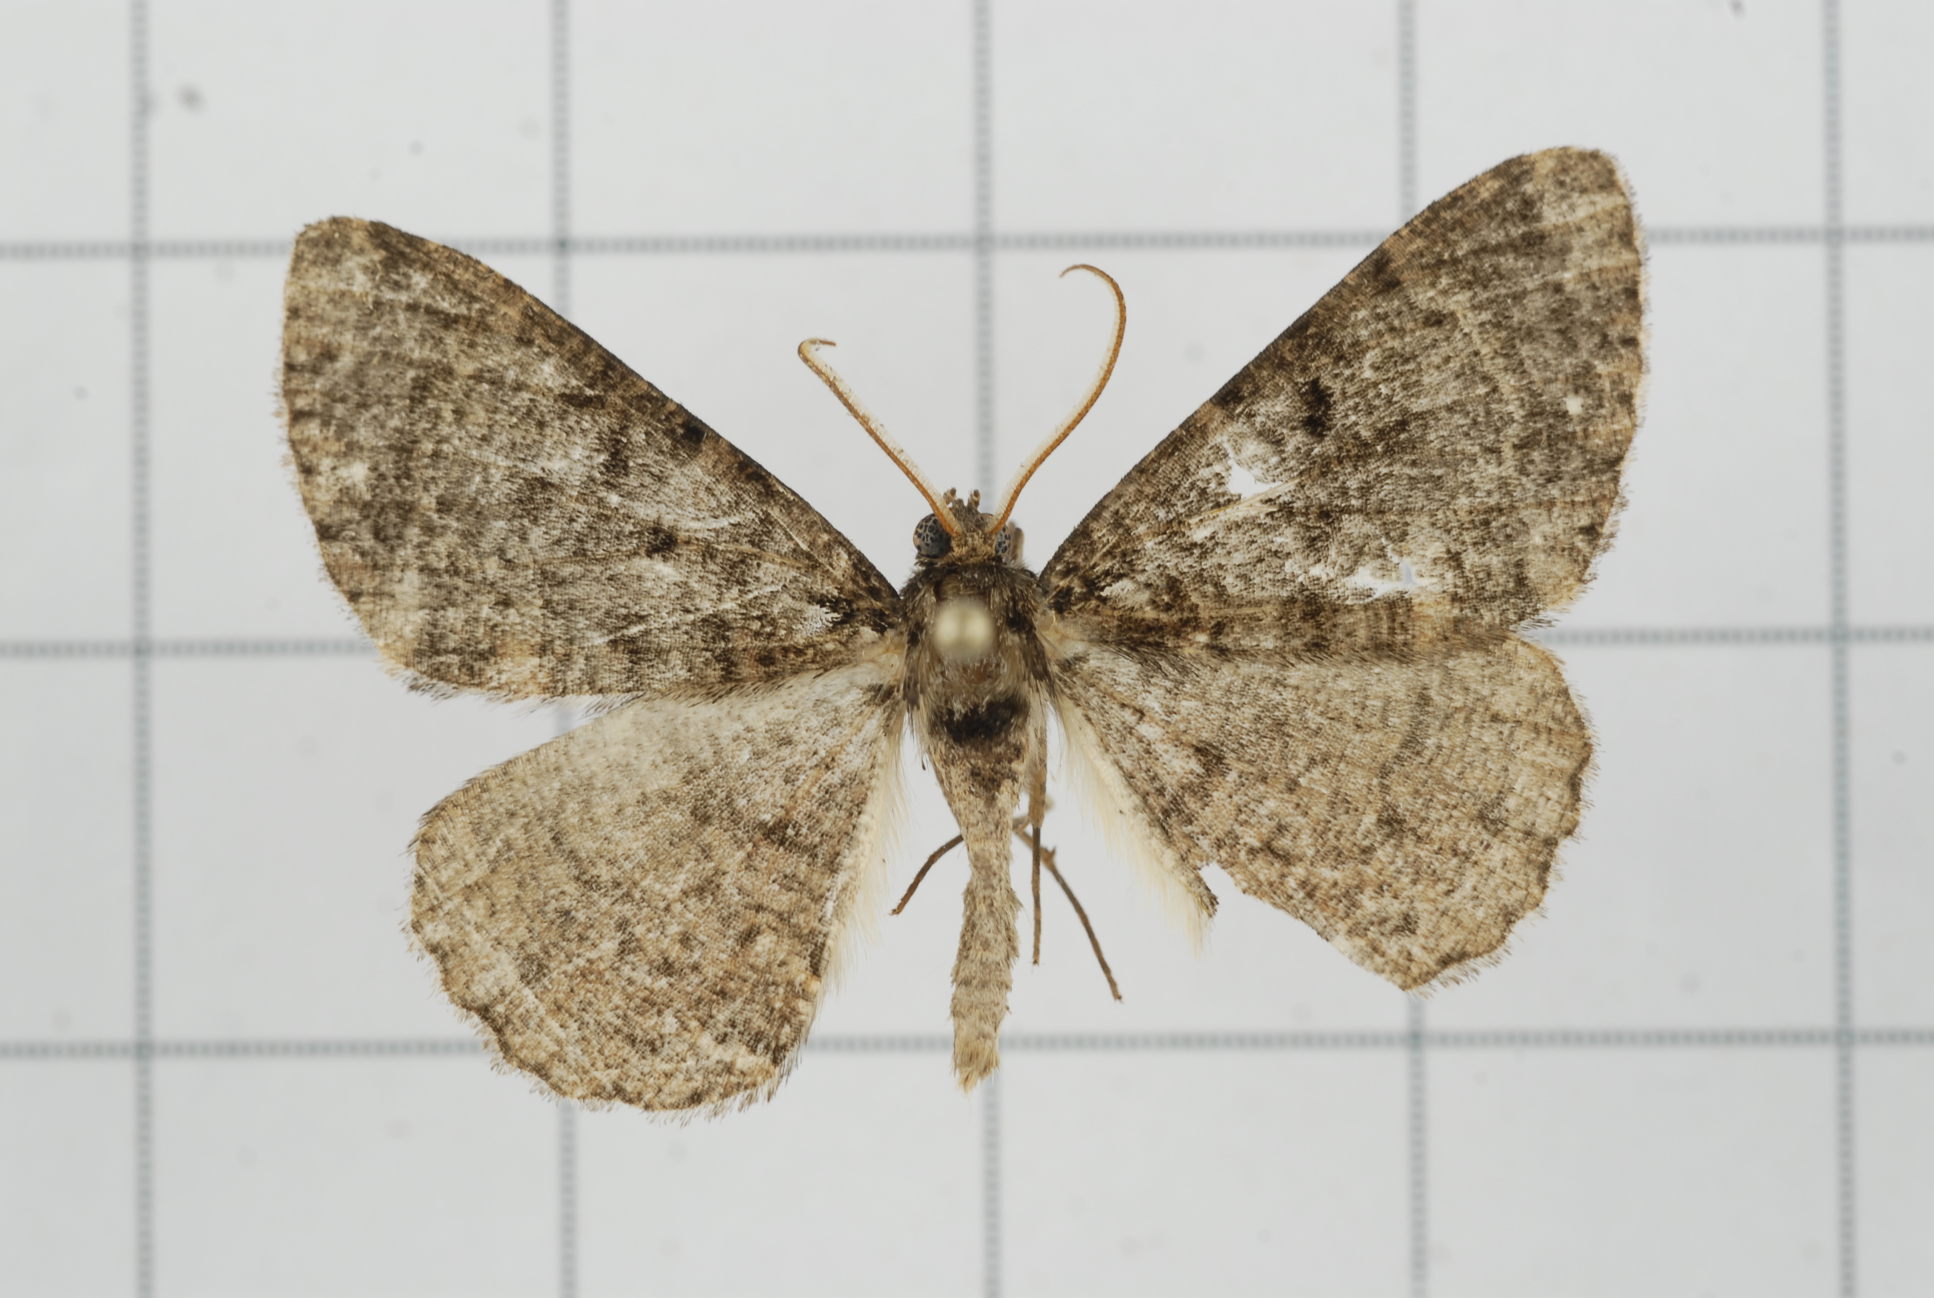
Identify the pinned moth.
Parectropis subflava
